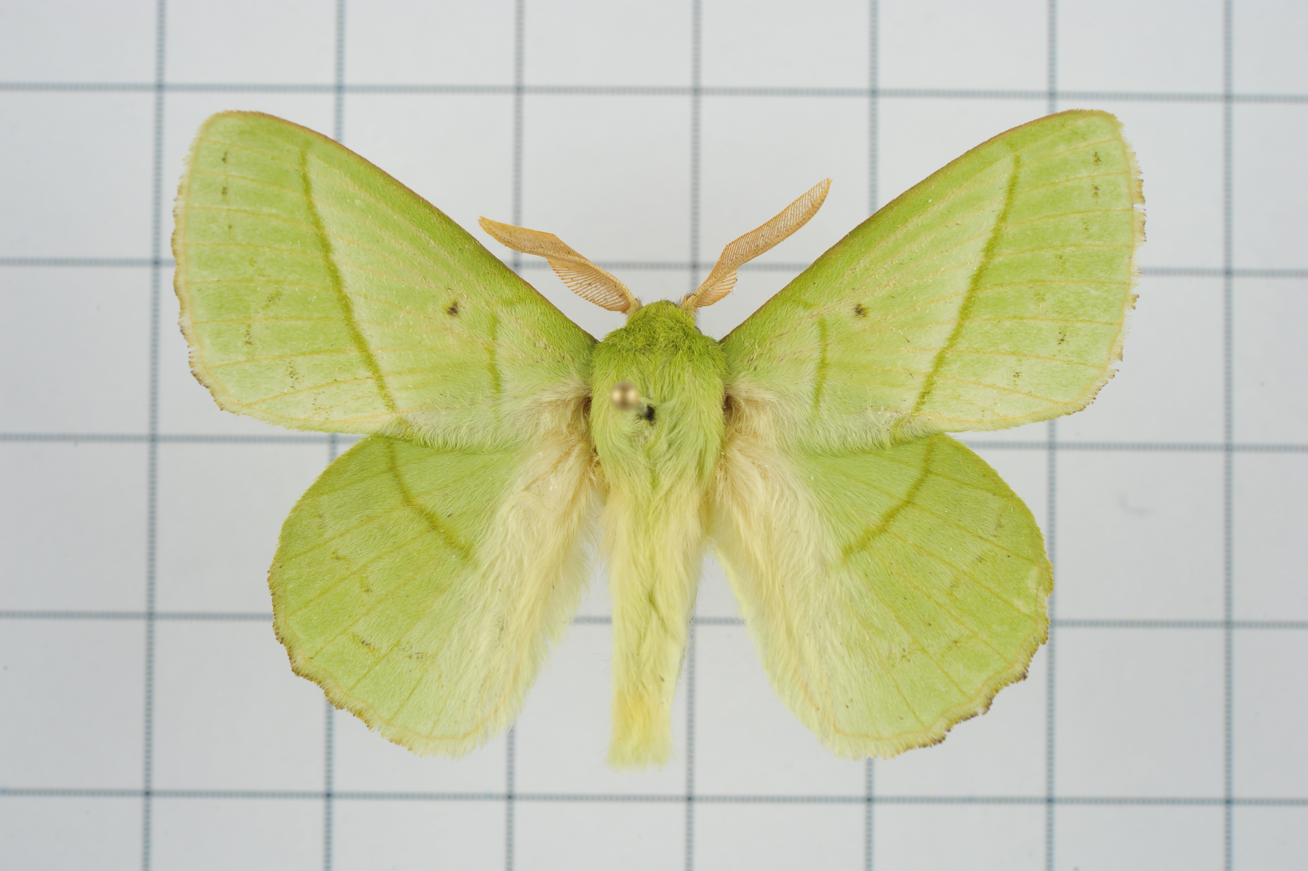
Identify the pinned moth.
Trabala vishnou guttata
